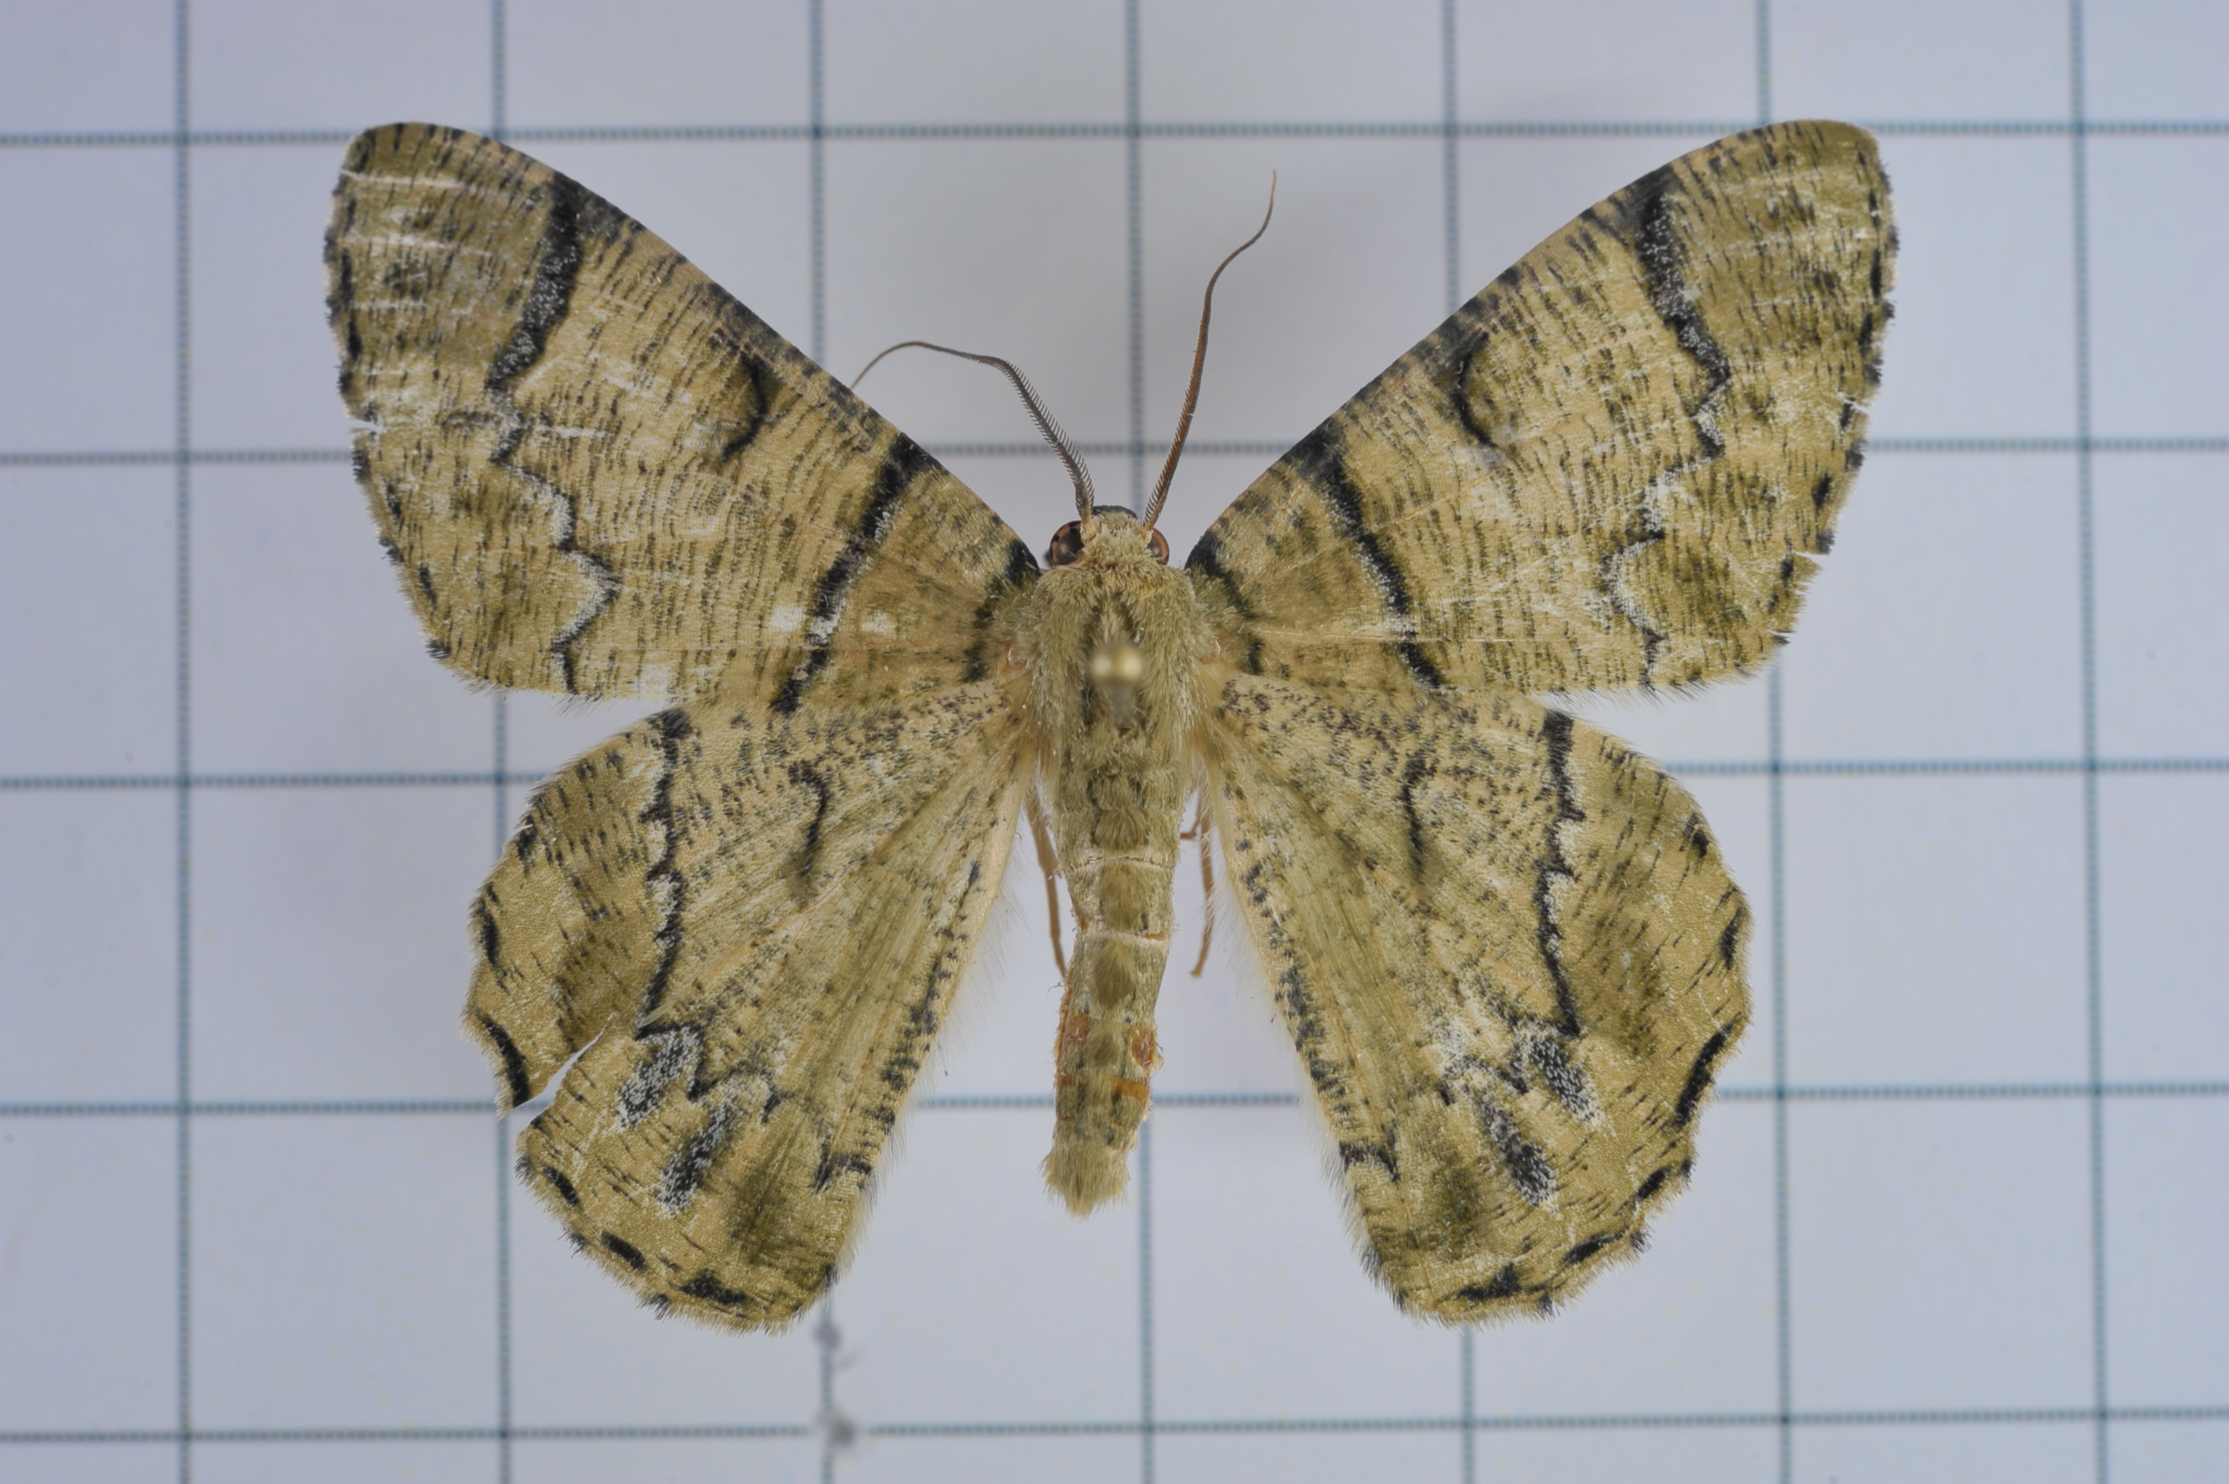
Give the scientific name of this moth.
Lophophelma iterans onerosus
